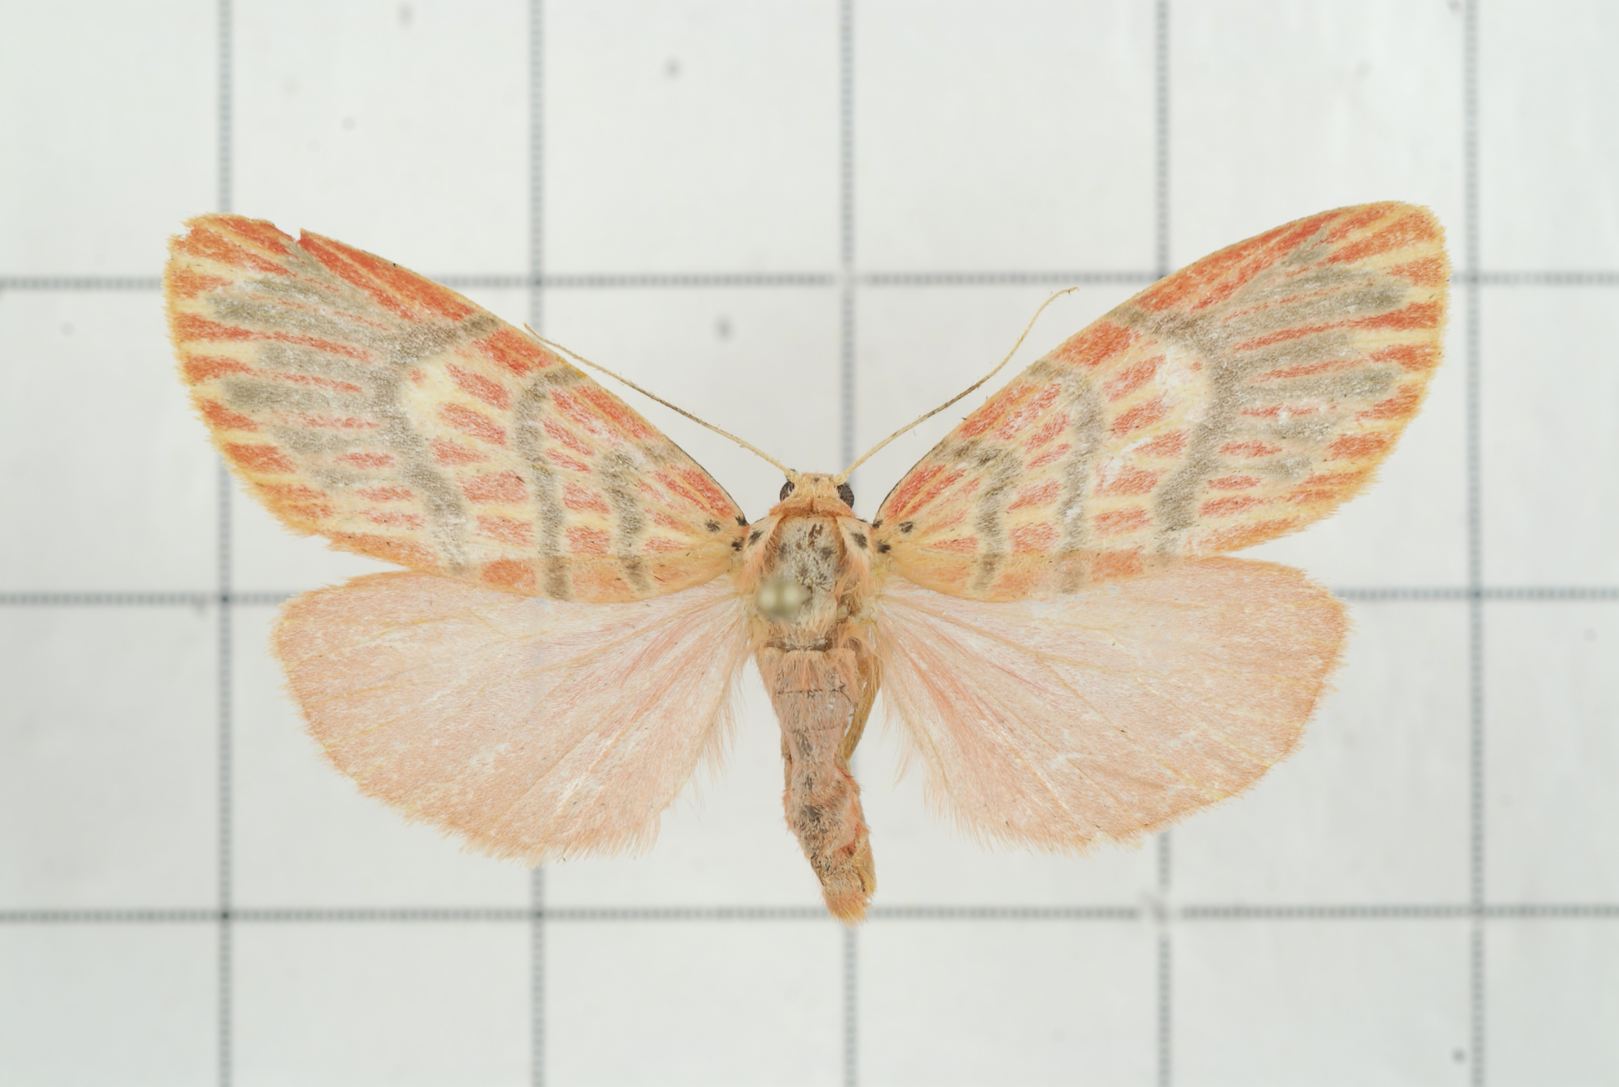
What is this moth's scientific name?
Barsine sauteri
